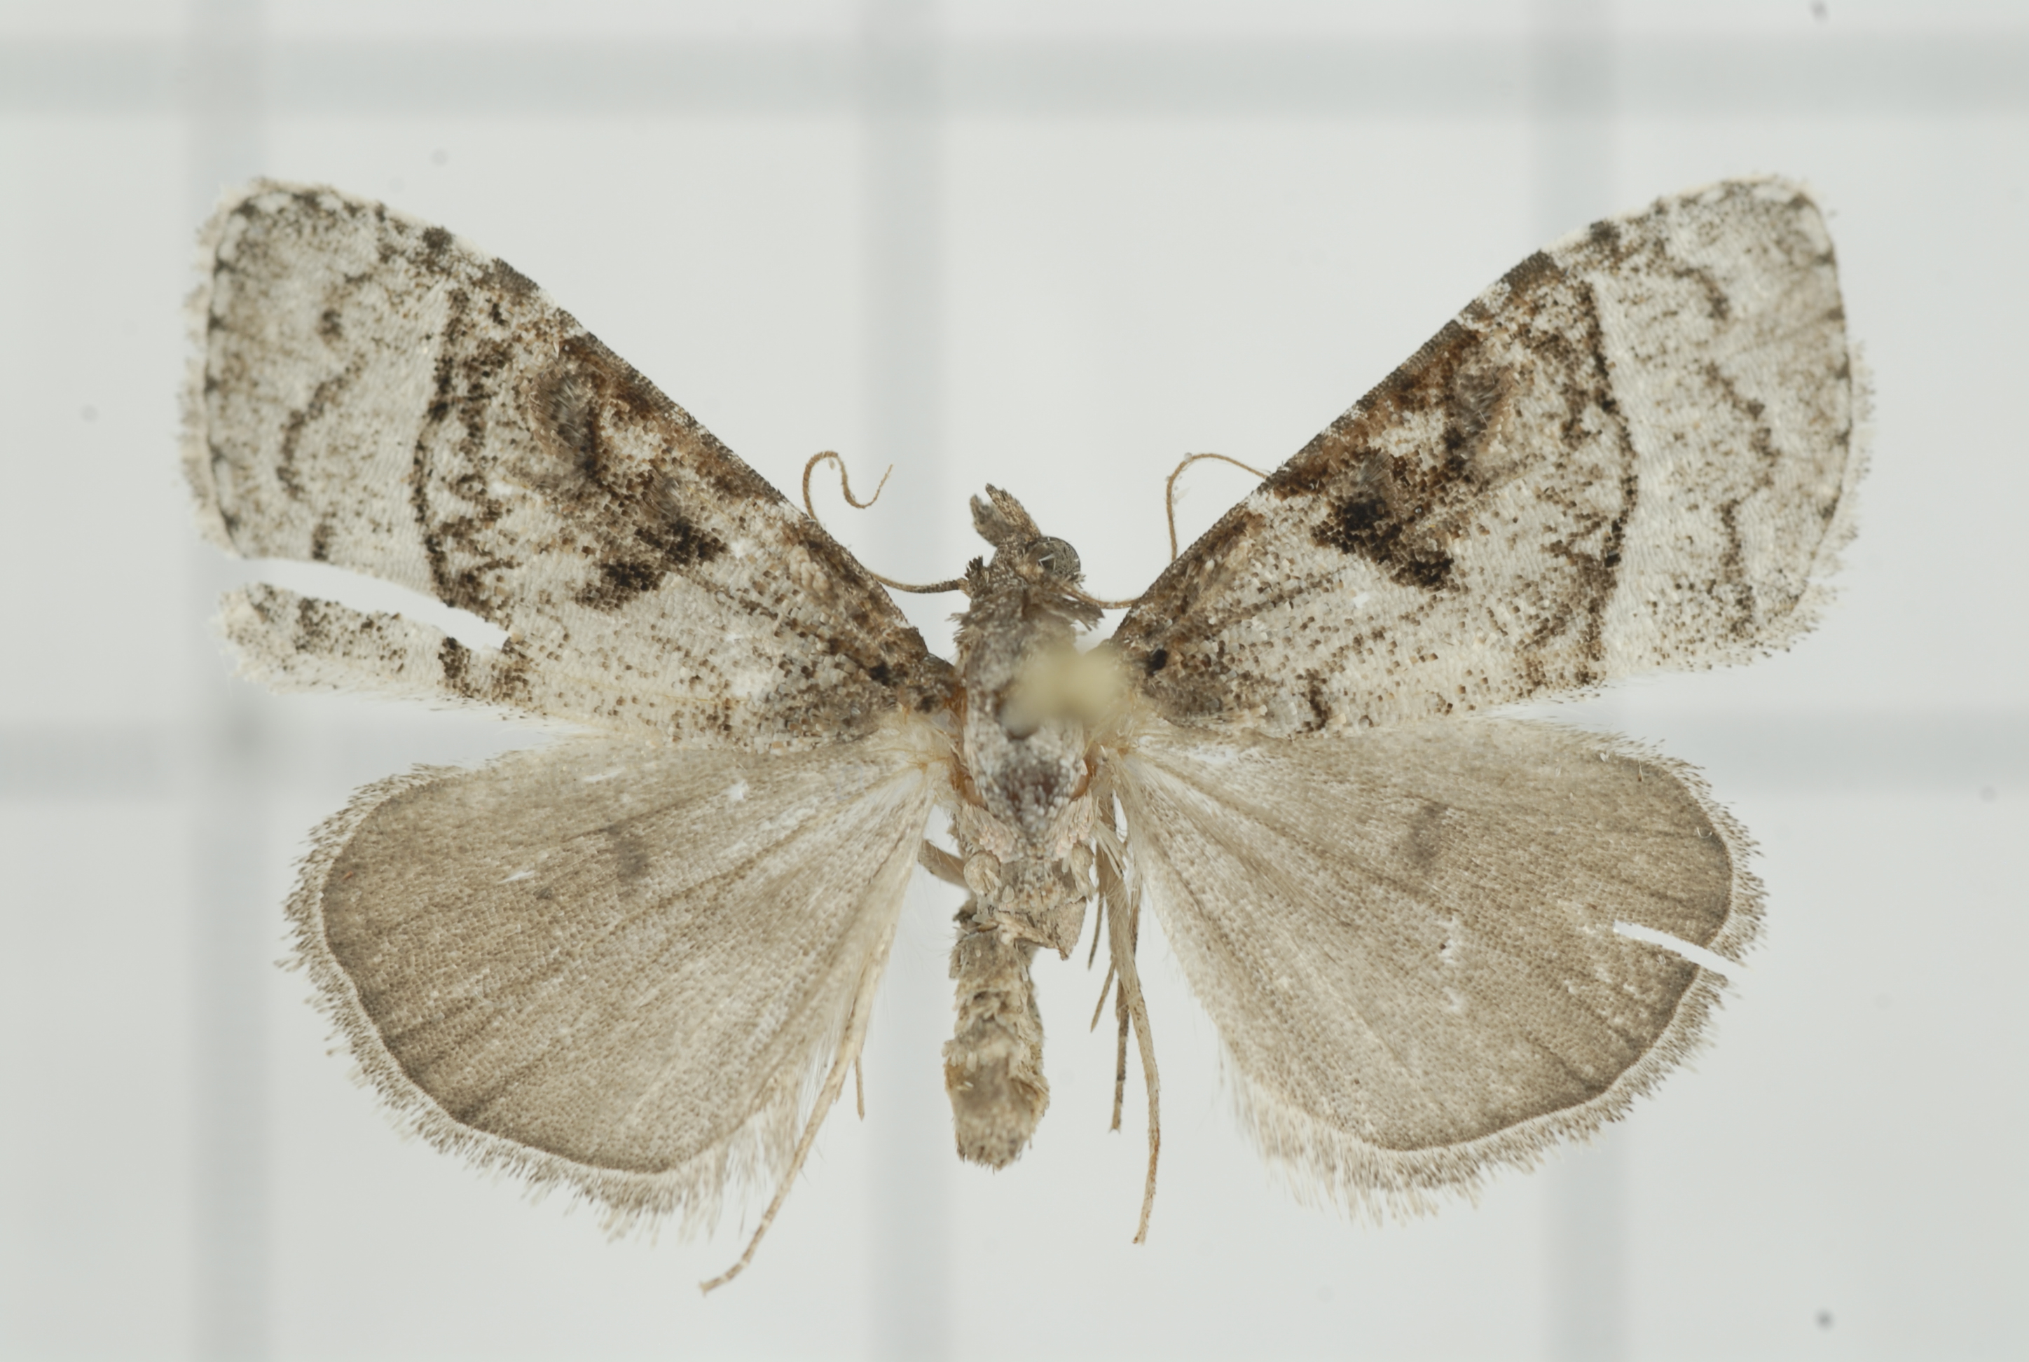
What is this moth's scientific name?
Meganola triangulalis
